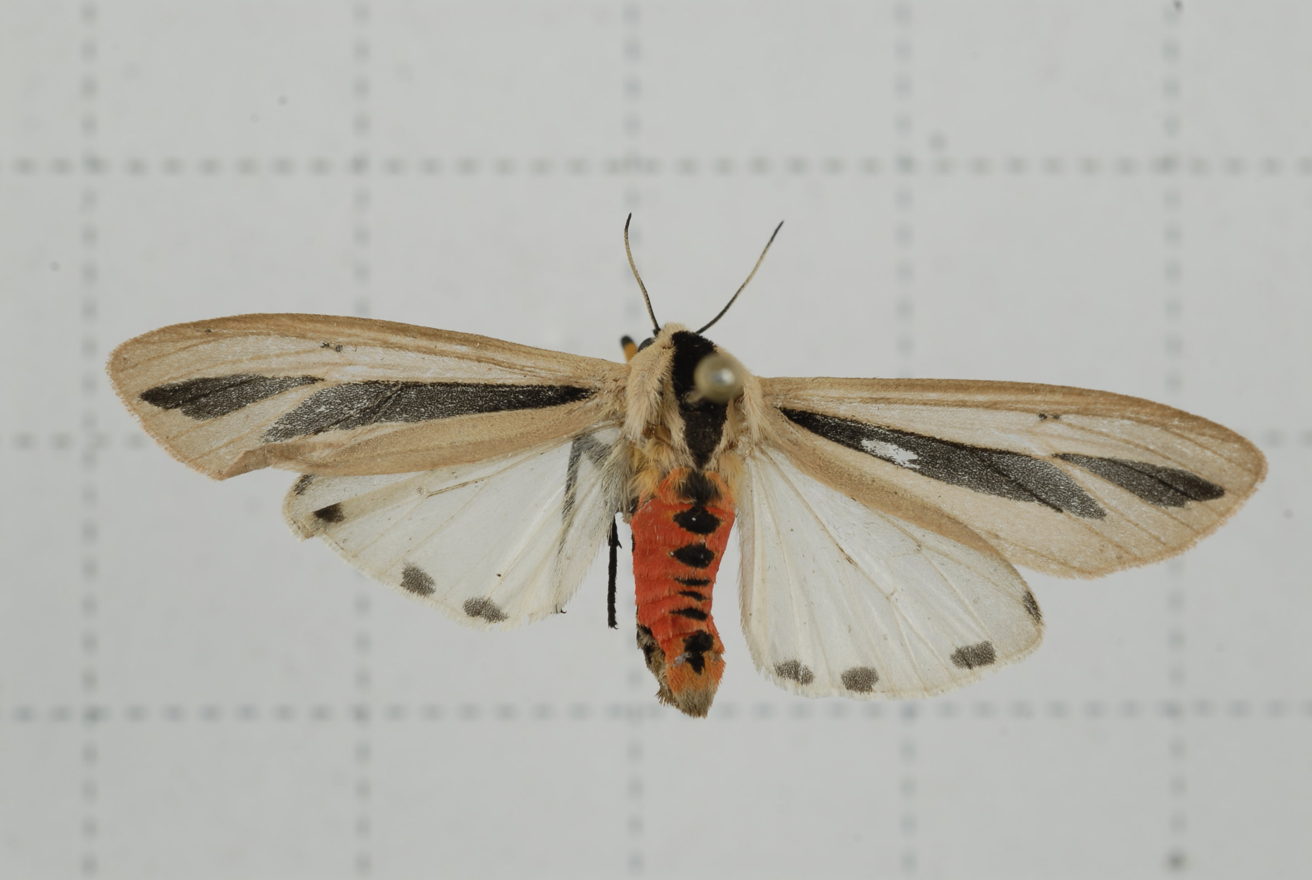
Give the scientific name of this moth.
Creatonotos gangis
